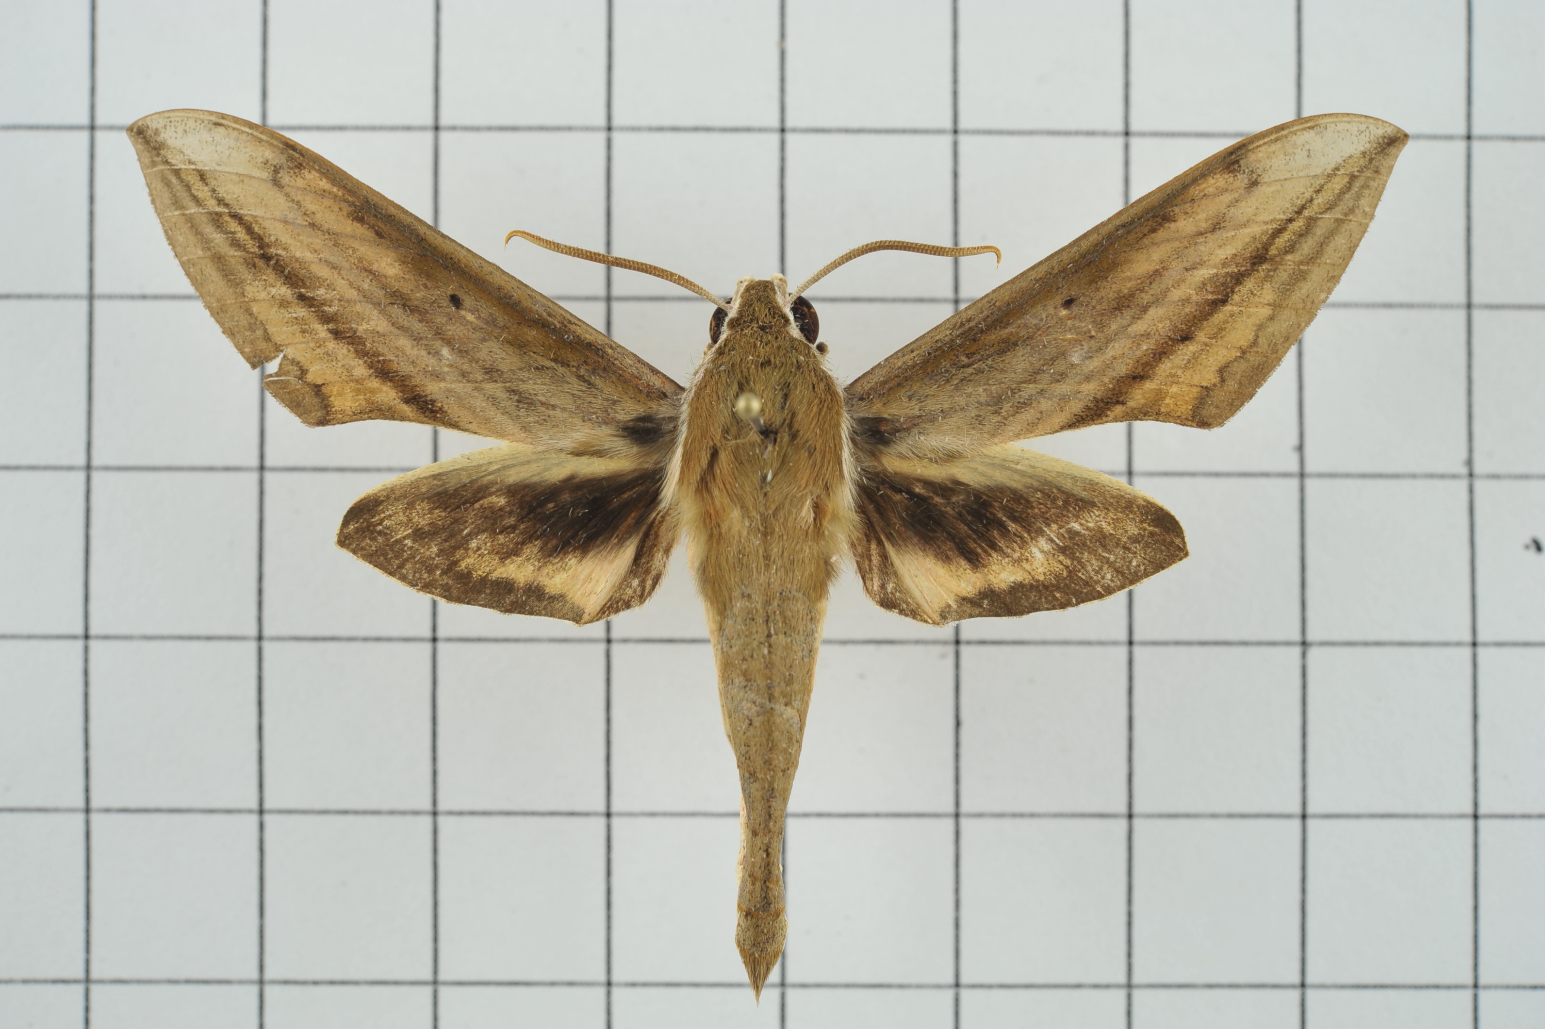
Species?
Cechetra minor
